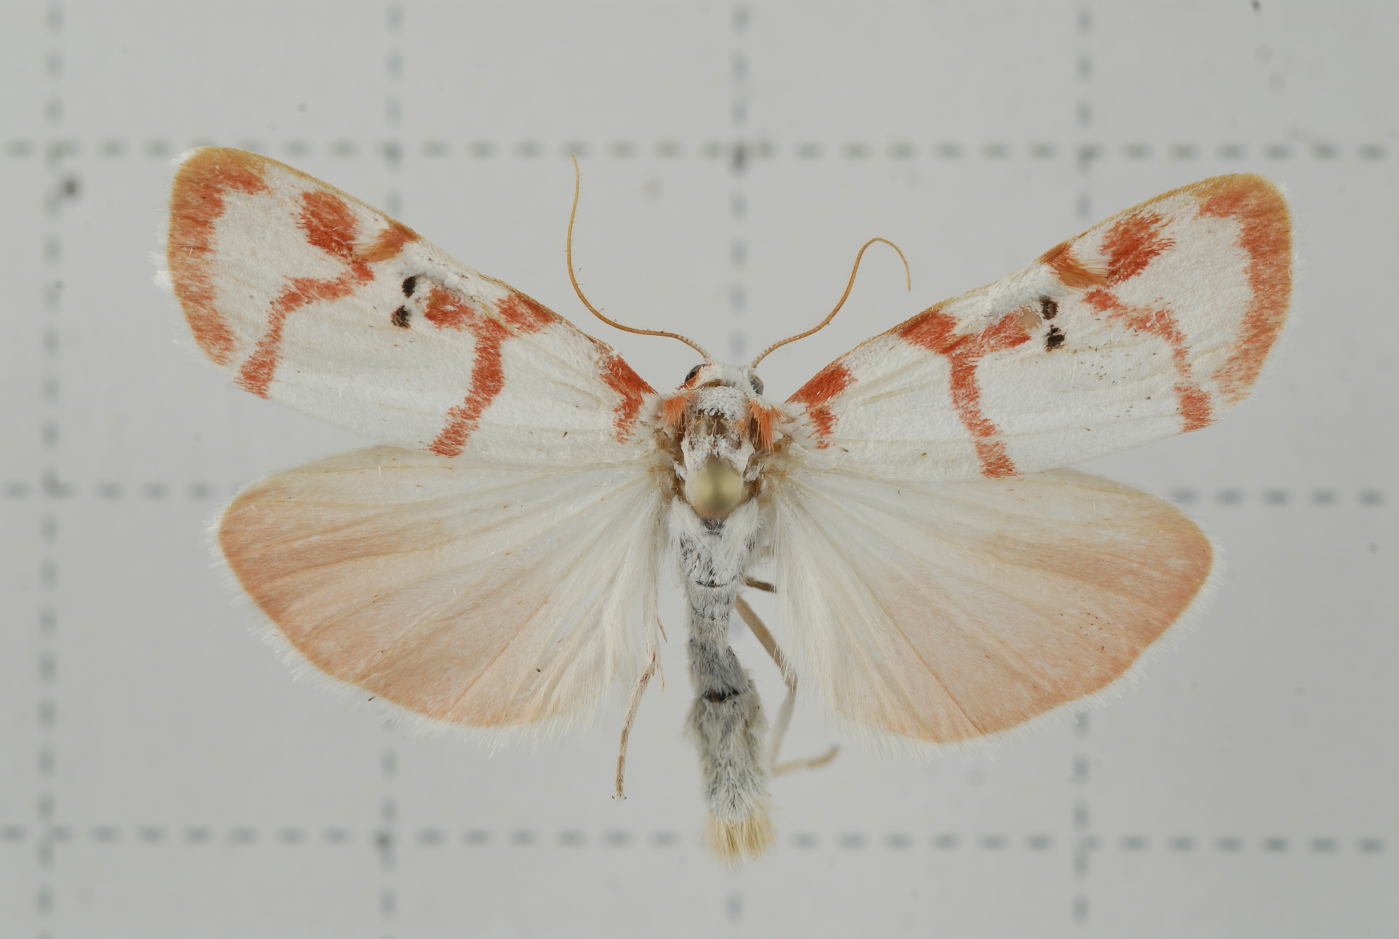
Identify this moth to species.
Cyana hamata hamata
